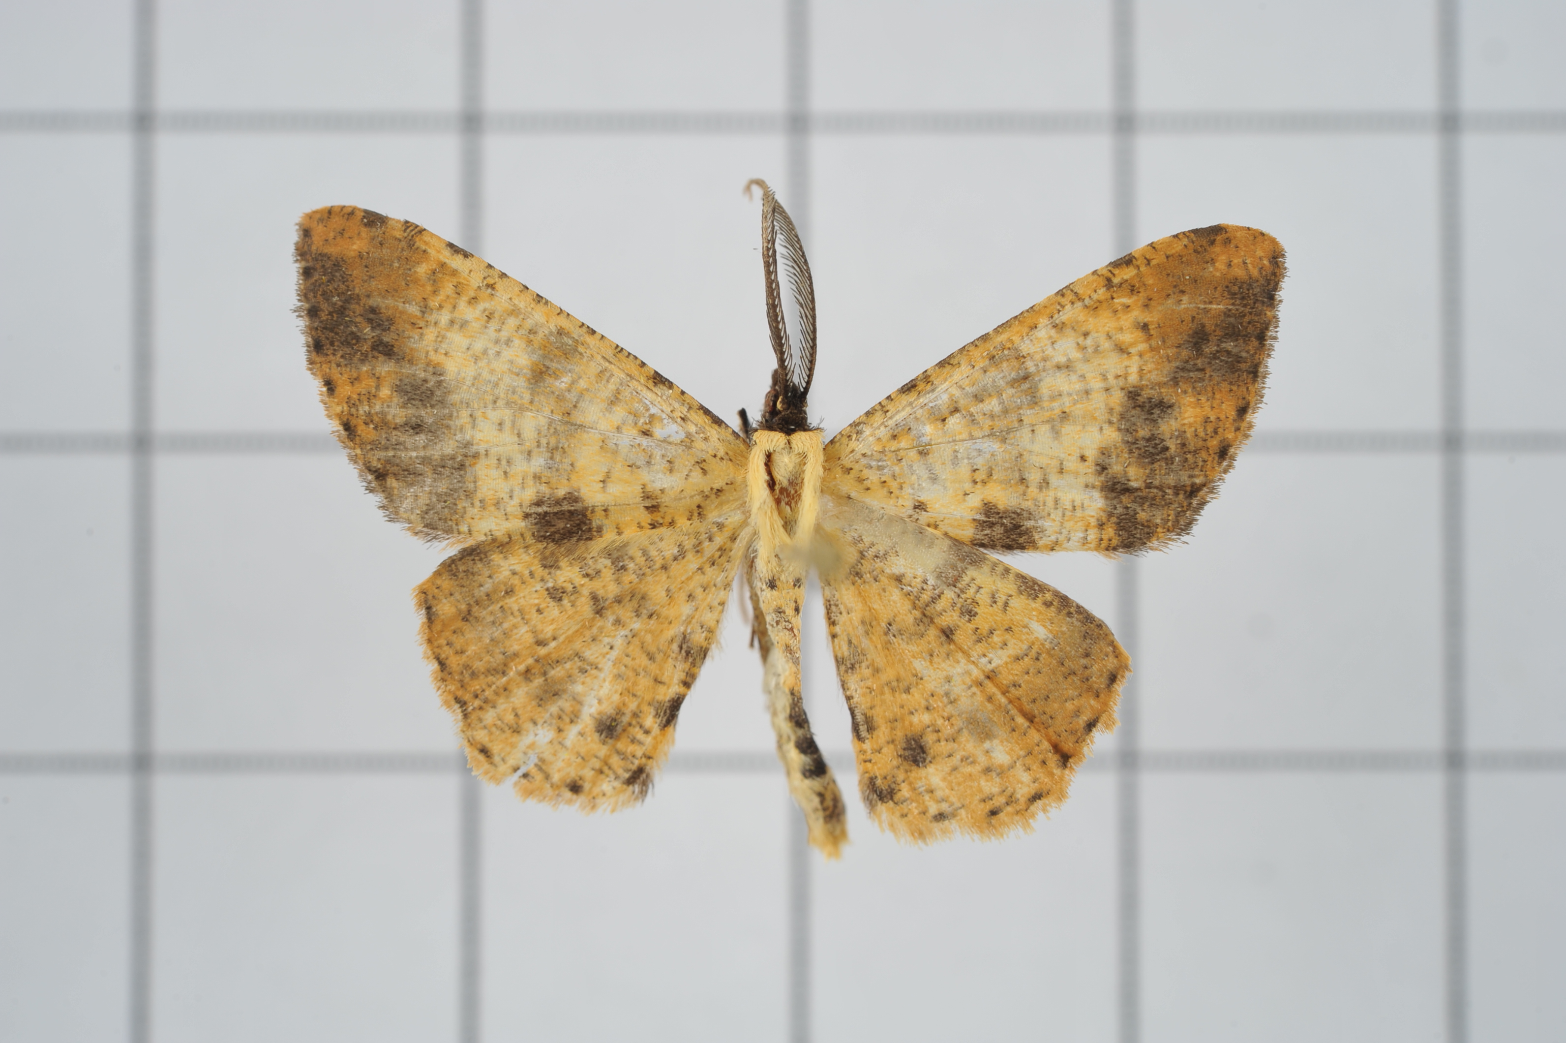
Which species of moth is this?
Lophobates inchoata
